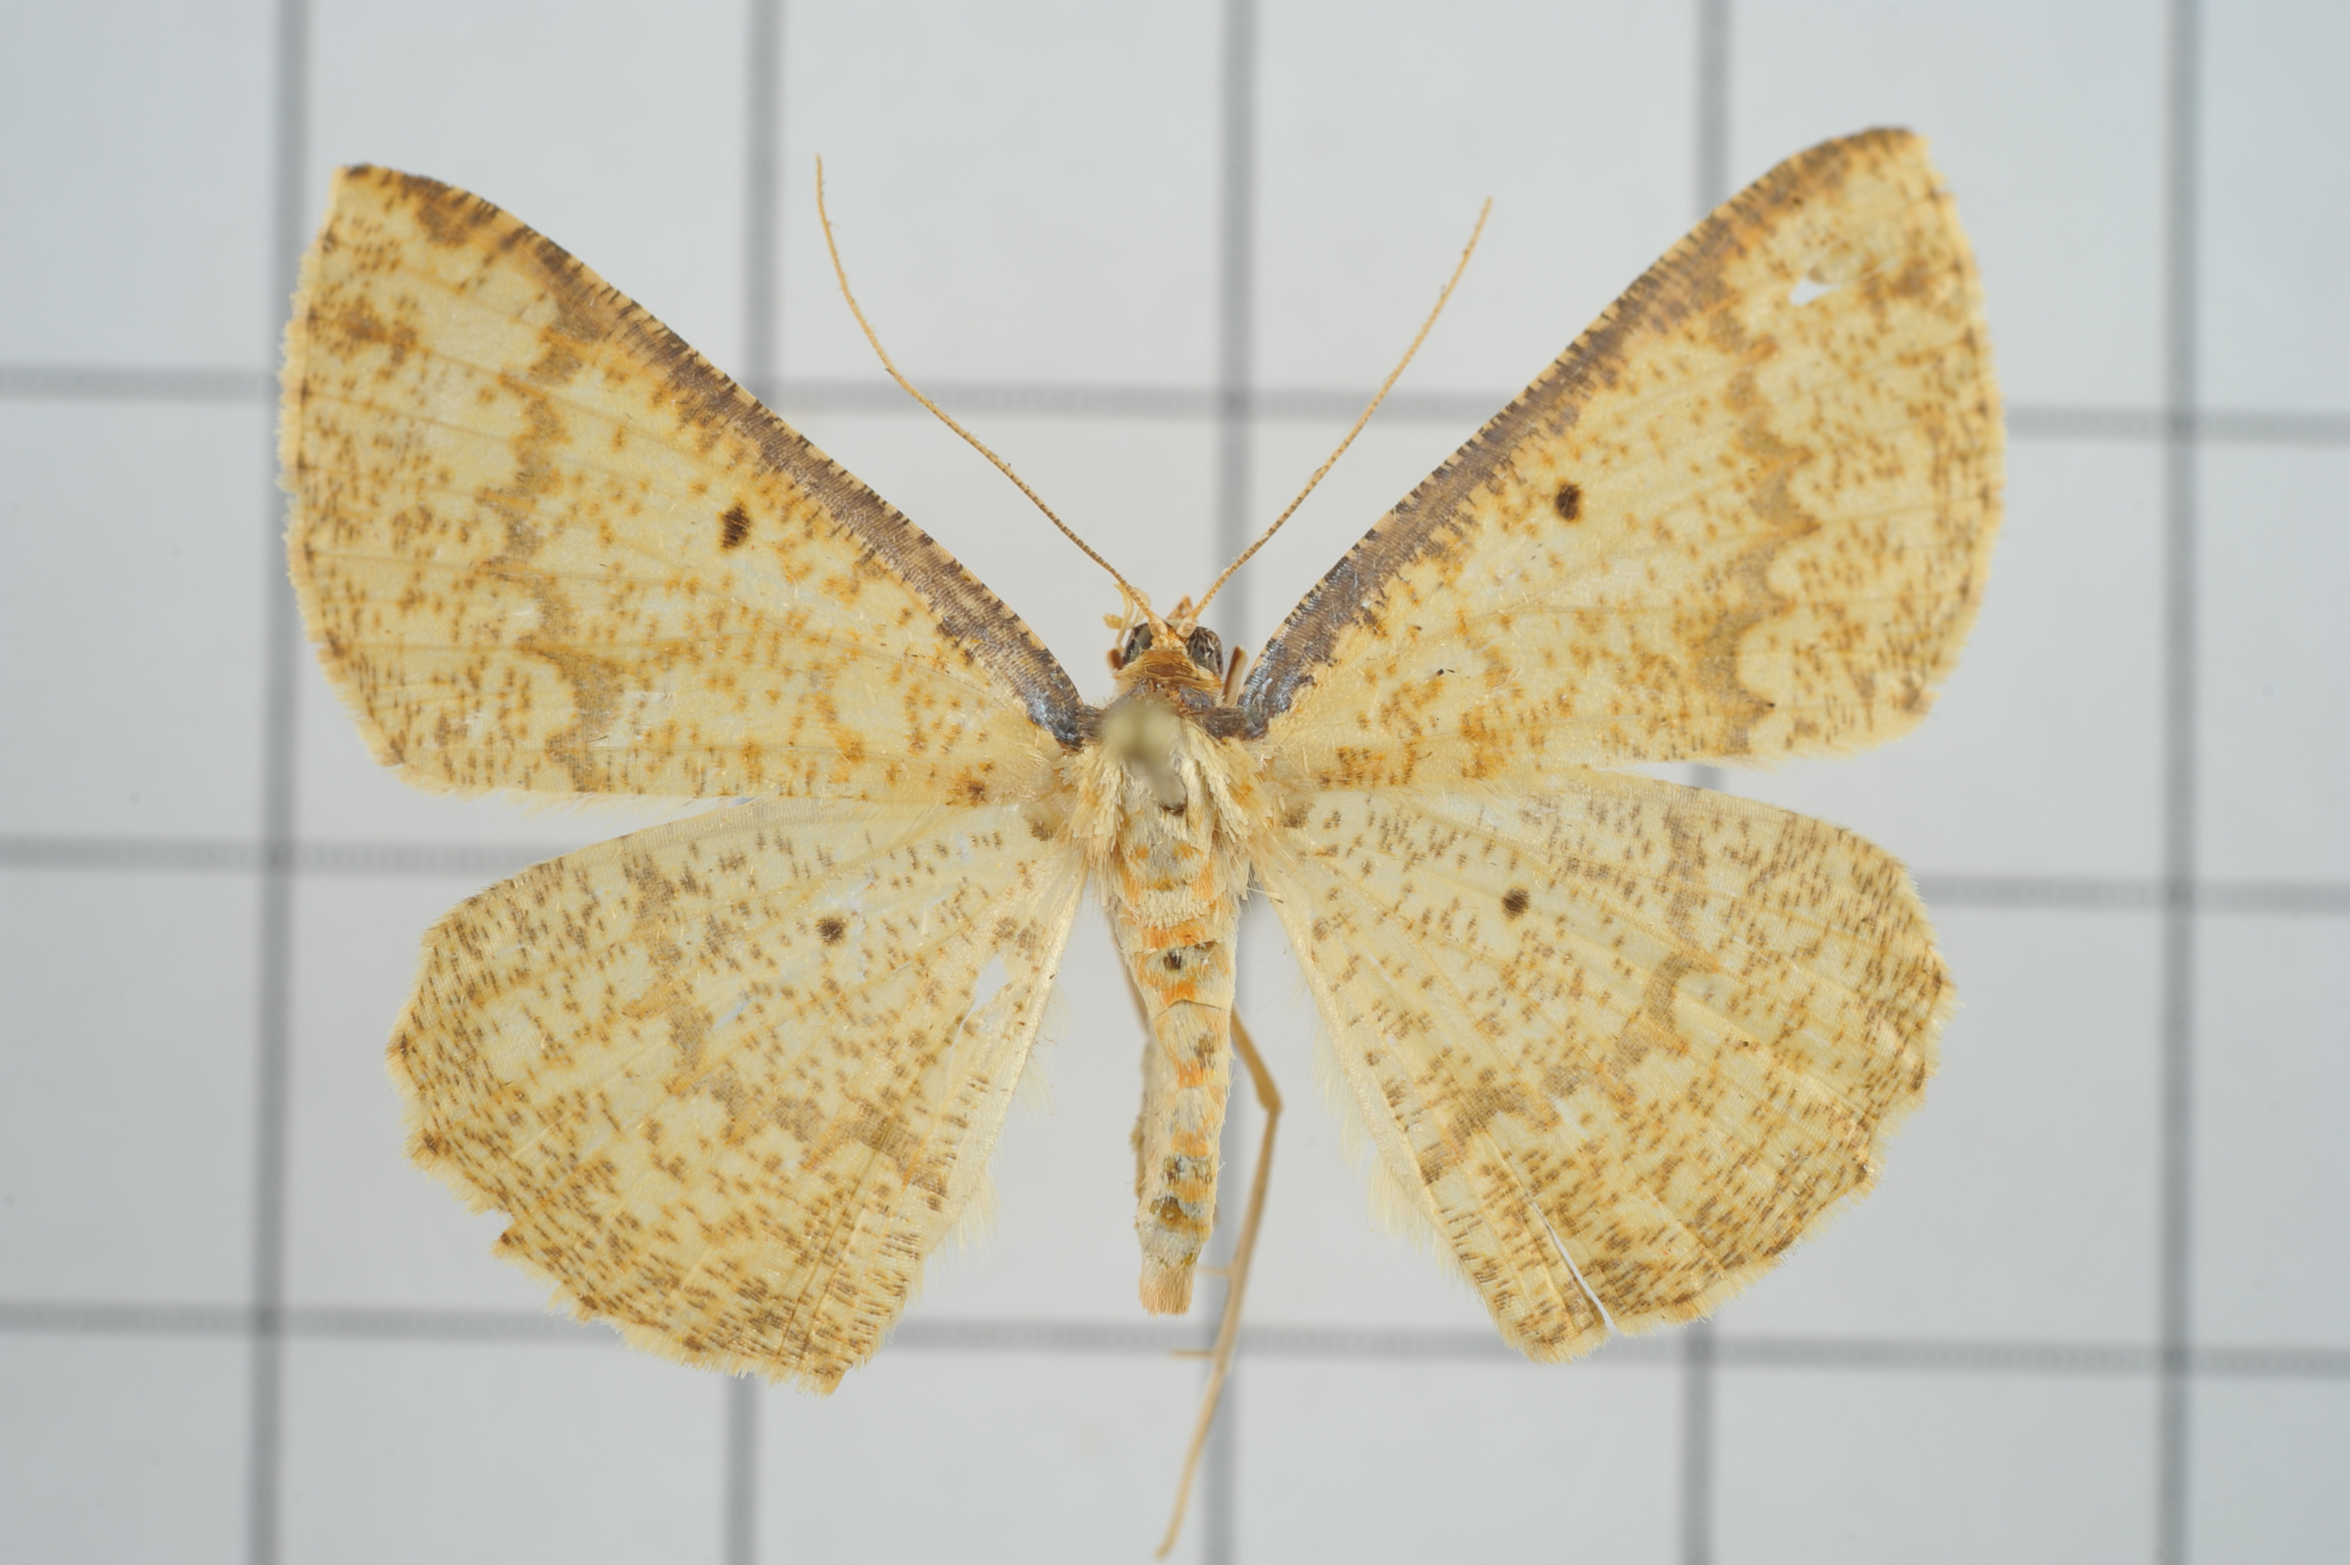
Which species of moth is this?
Synegia esther
